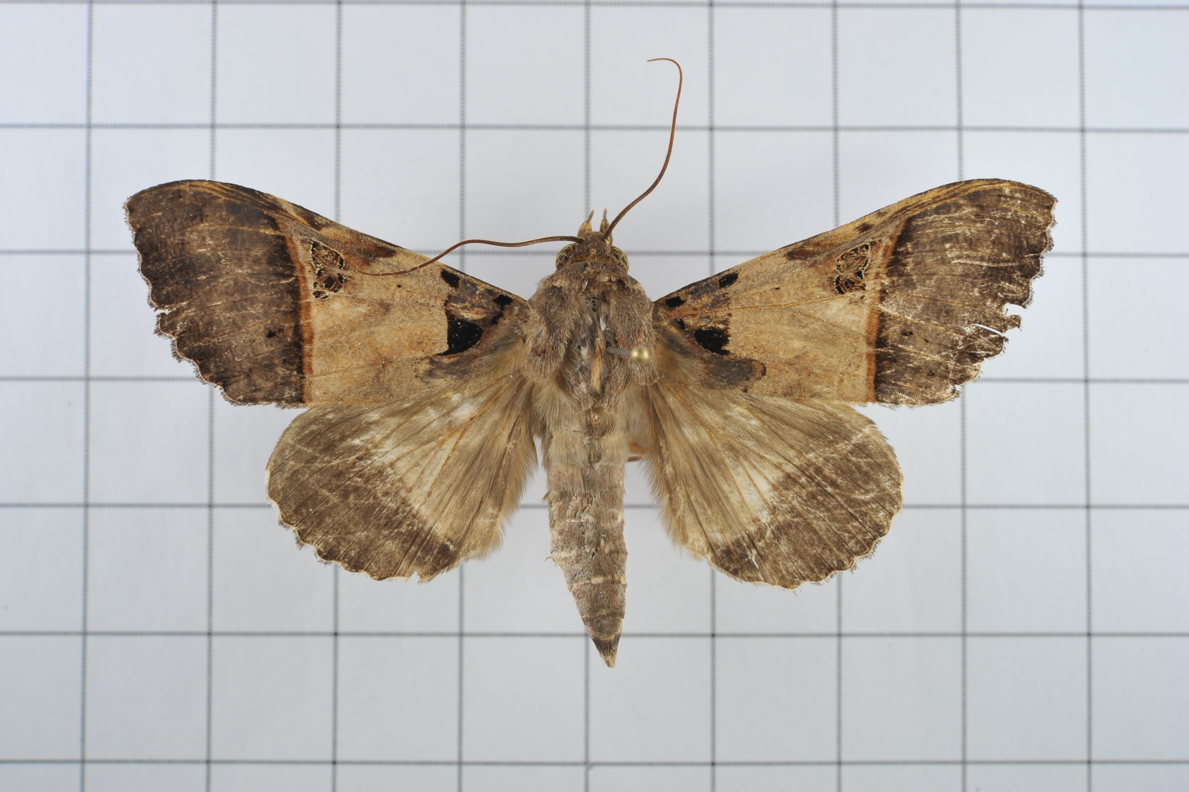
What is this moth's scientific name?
Serrodes campana
